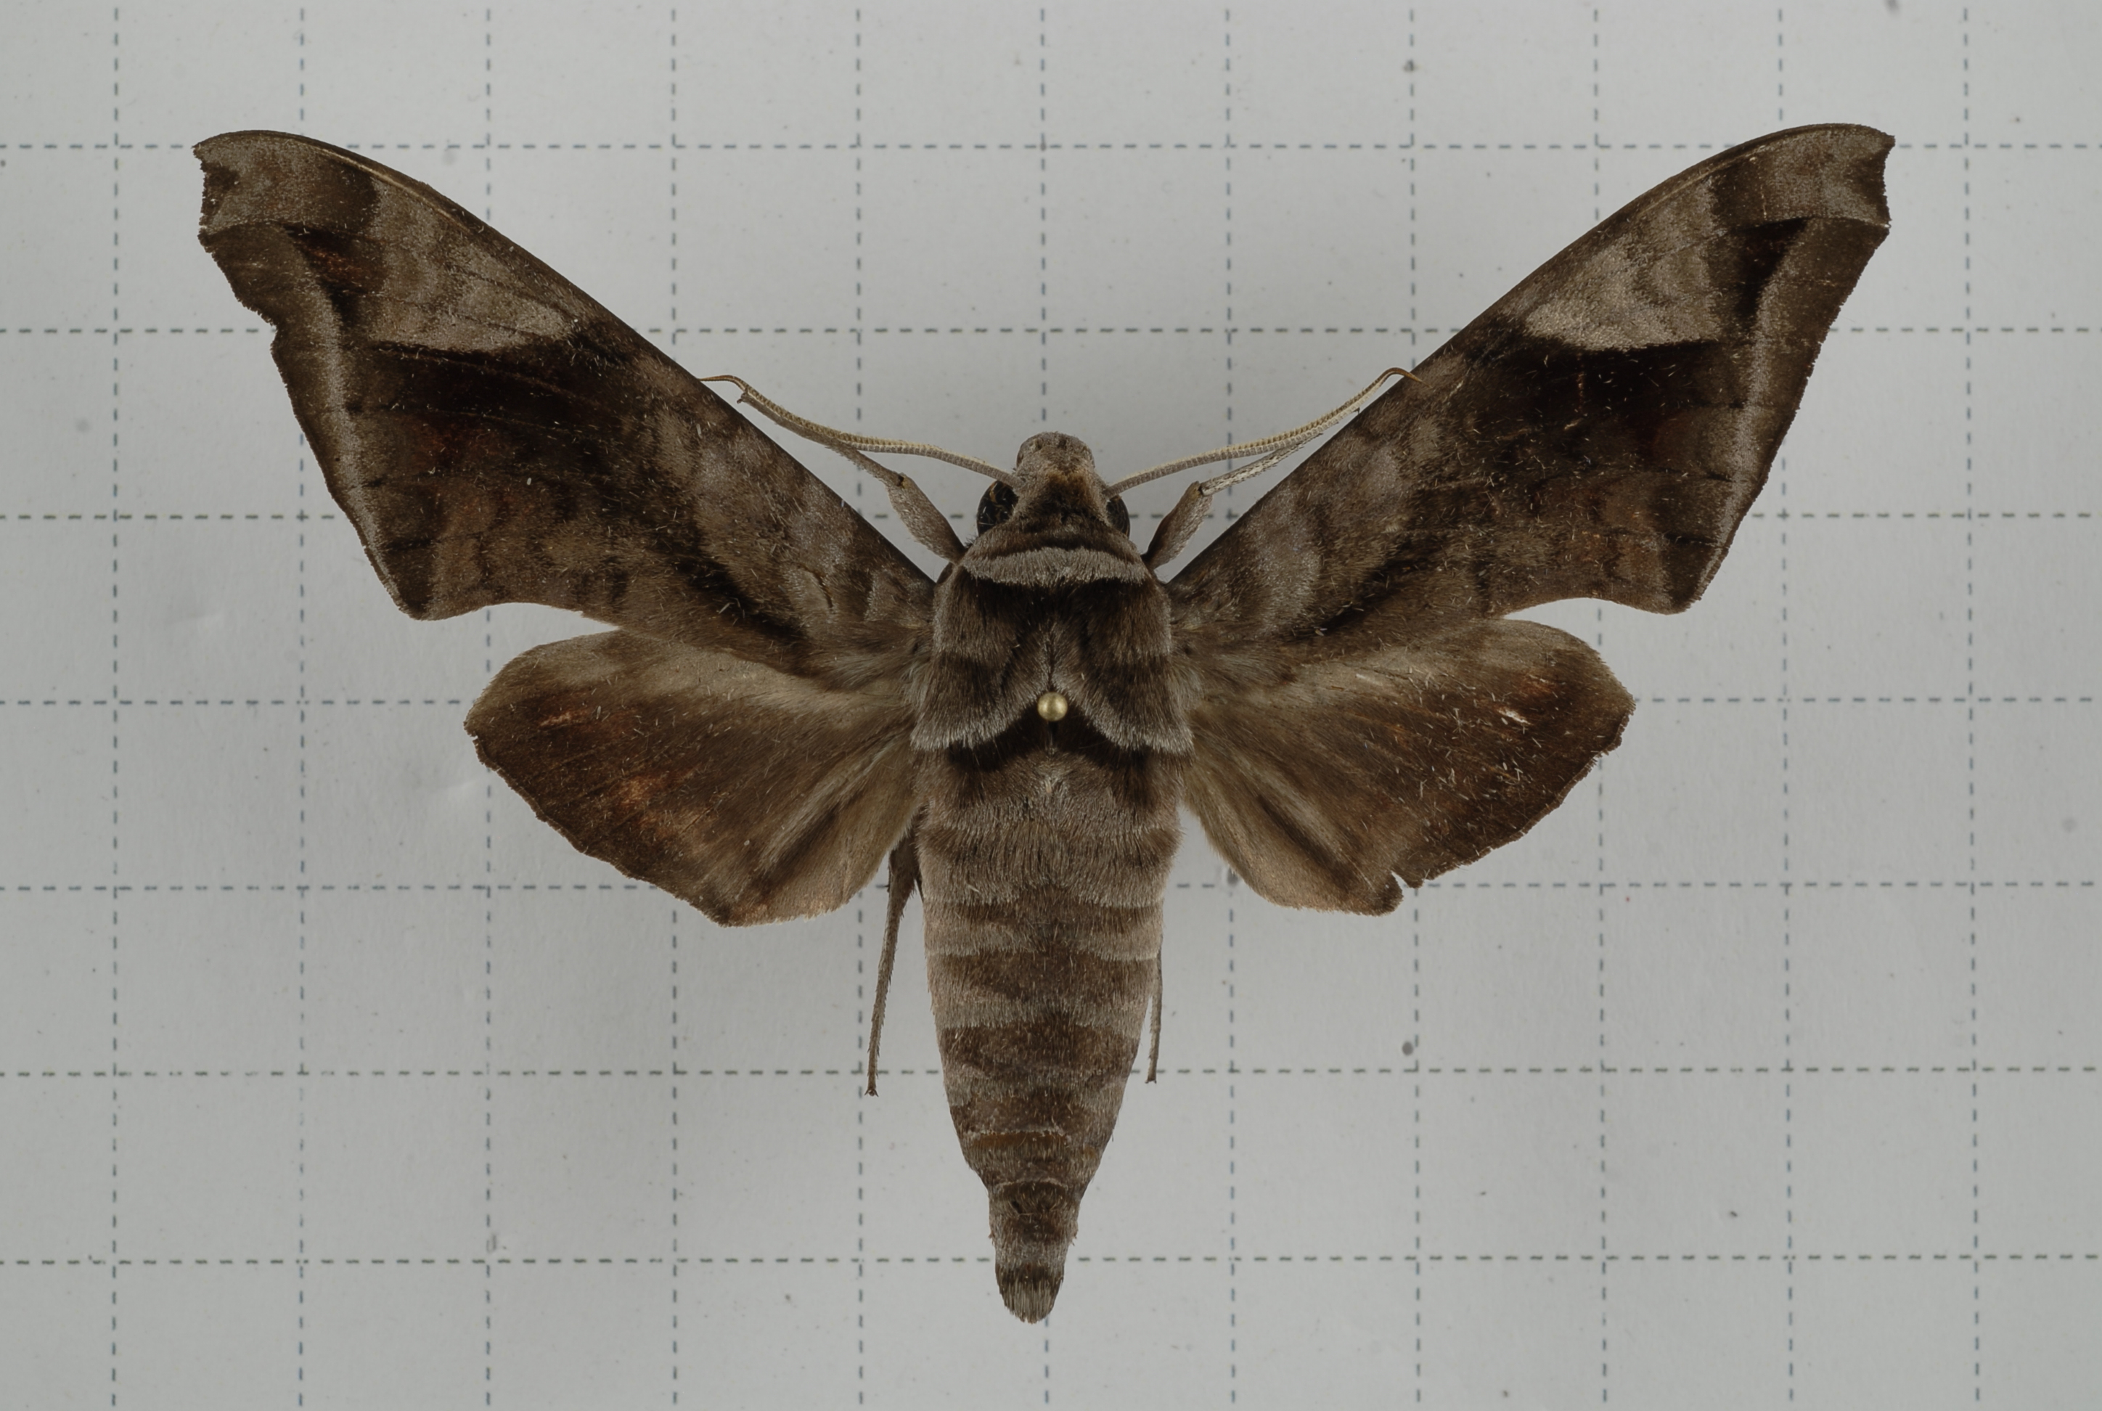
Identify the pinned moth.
Acosmeryx naga metanaga
